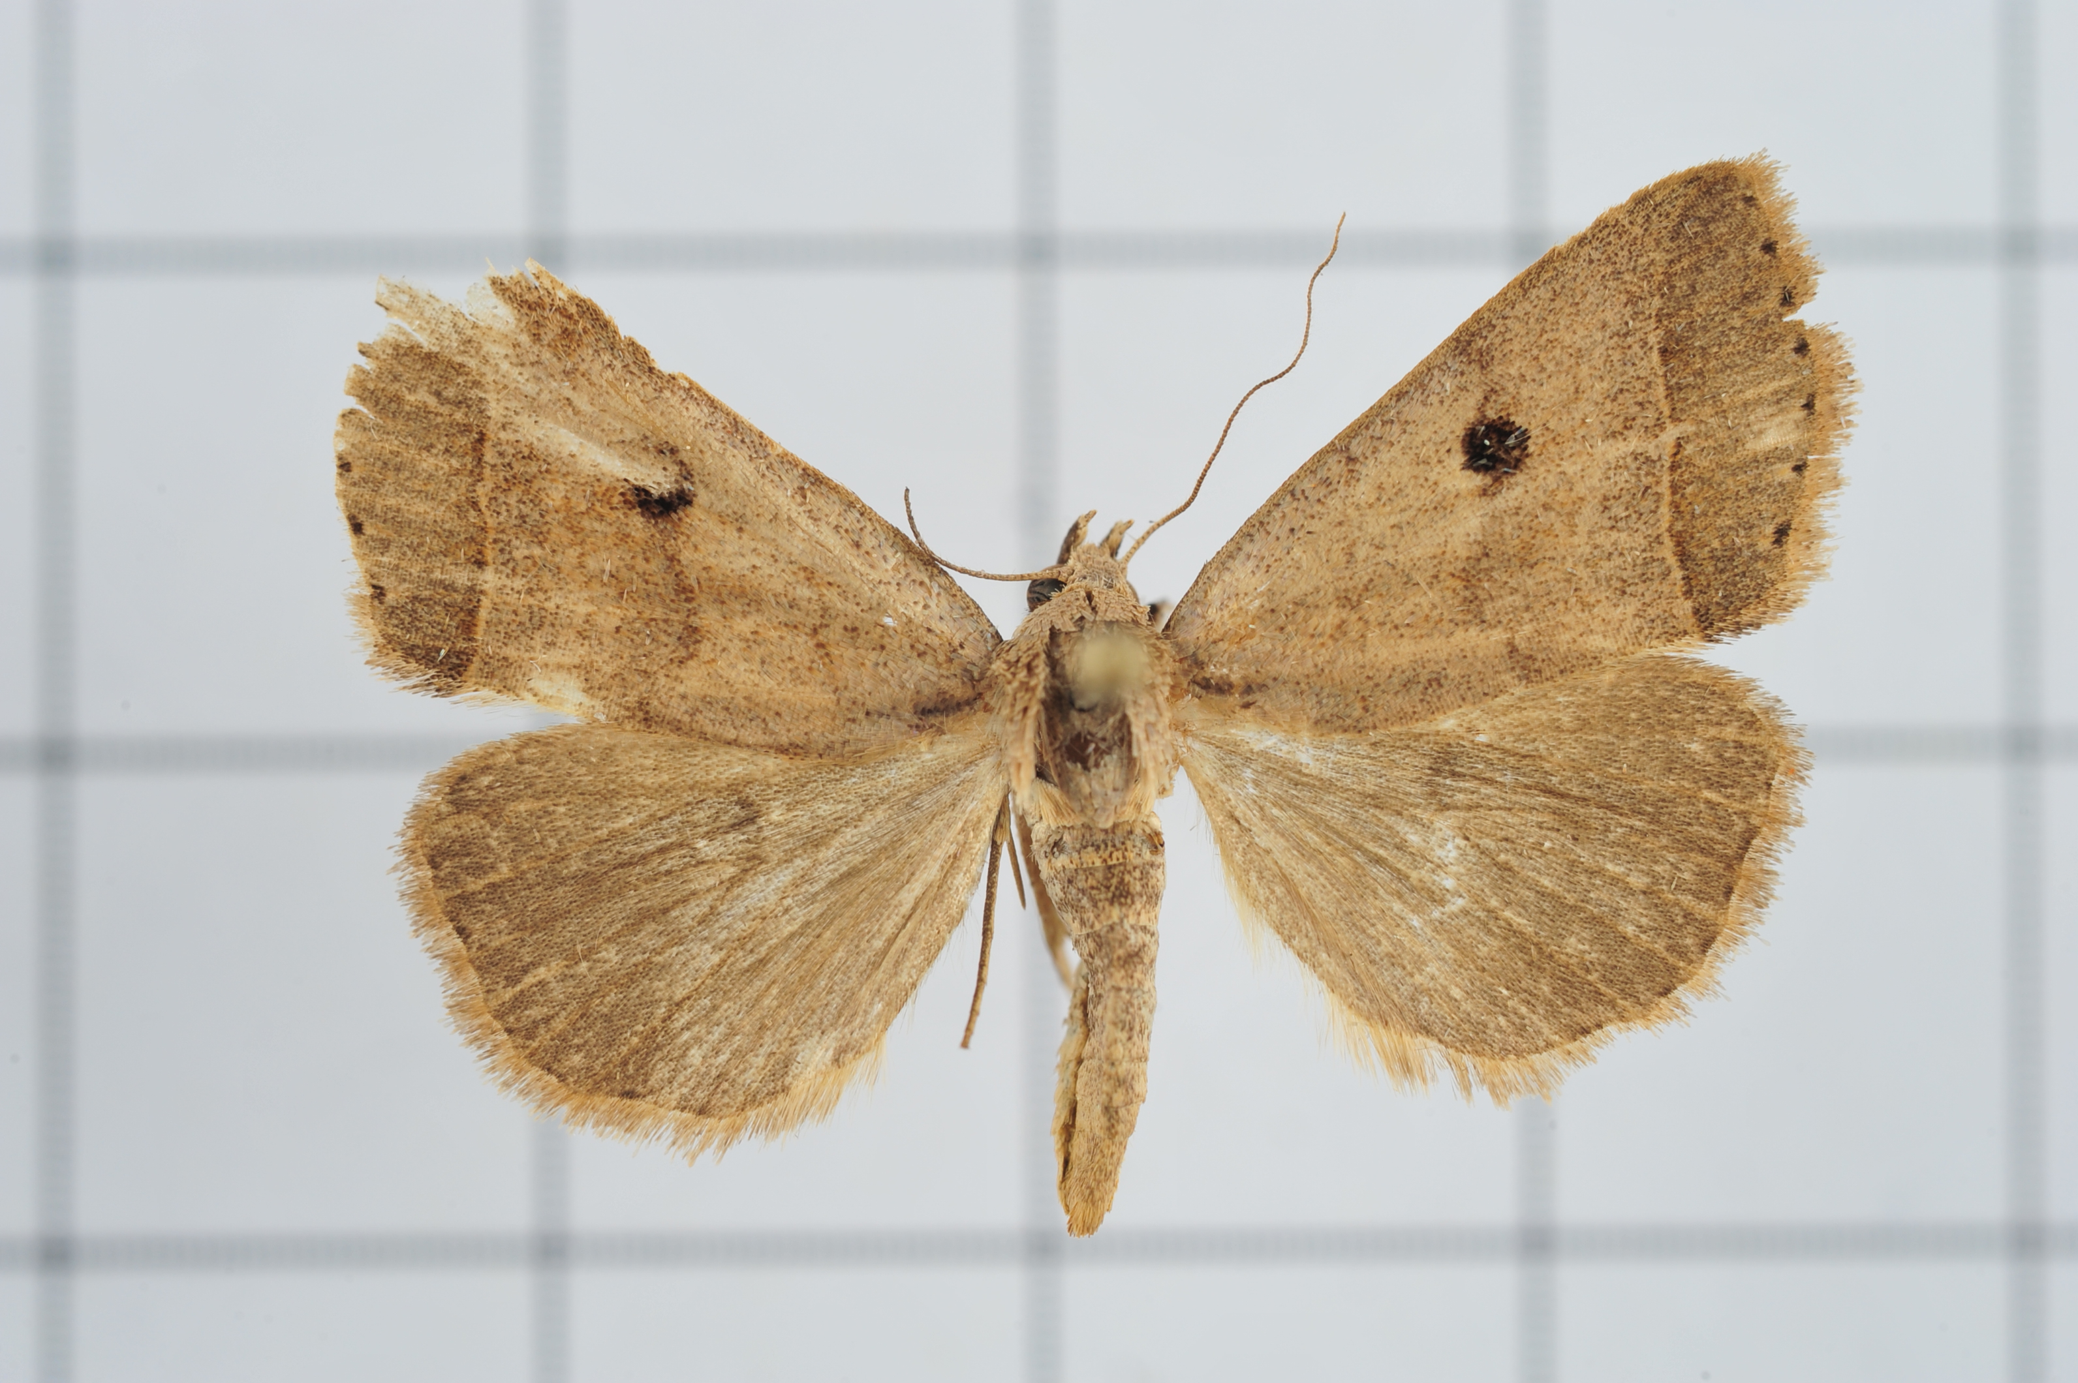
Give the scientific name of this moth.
Bocula caradrinoides
